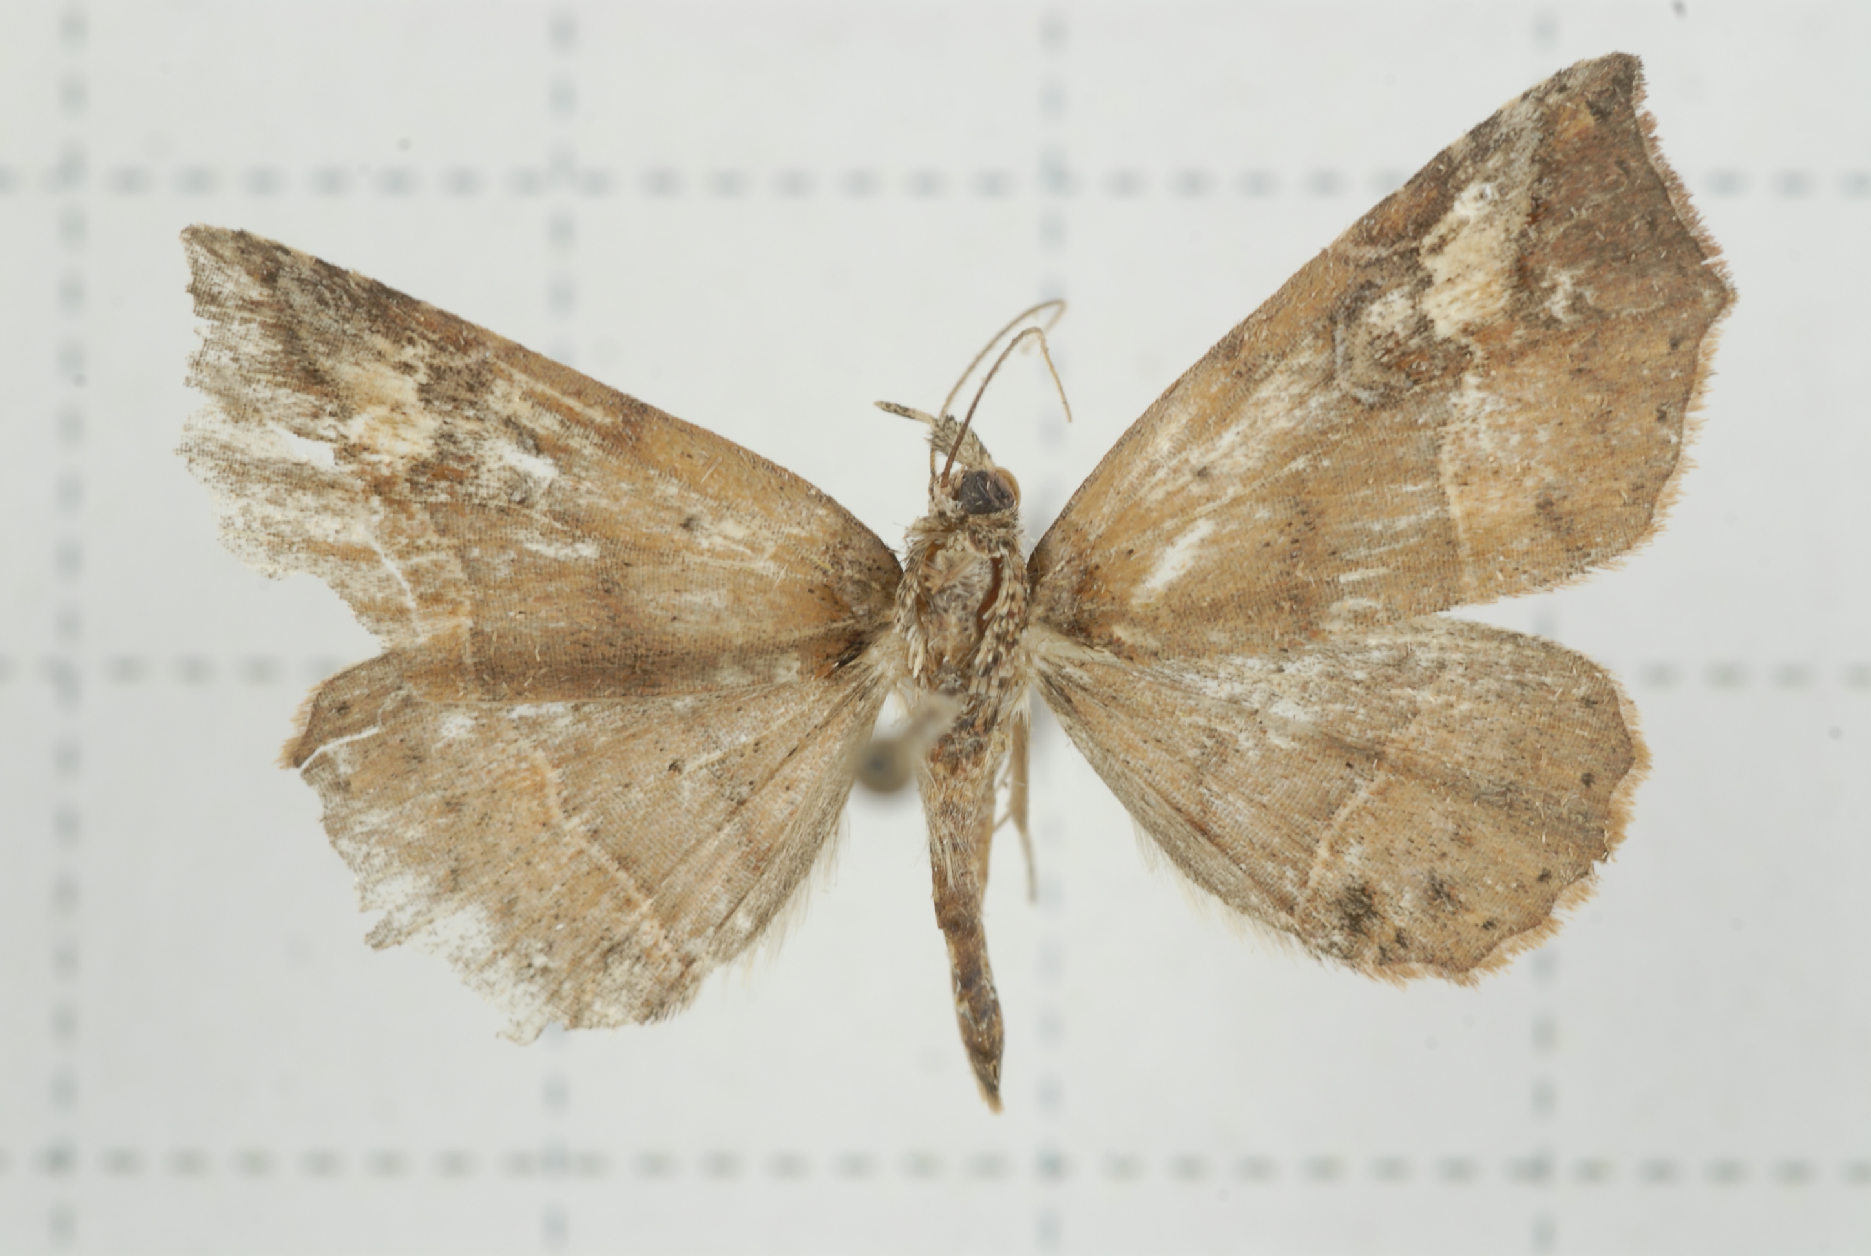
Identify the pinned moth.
Tamba taiwana
